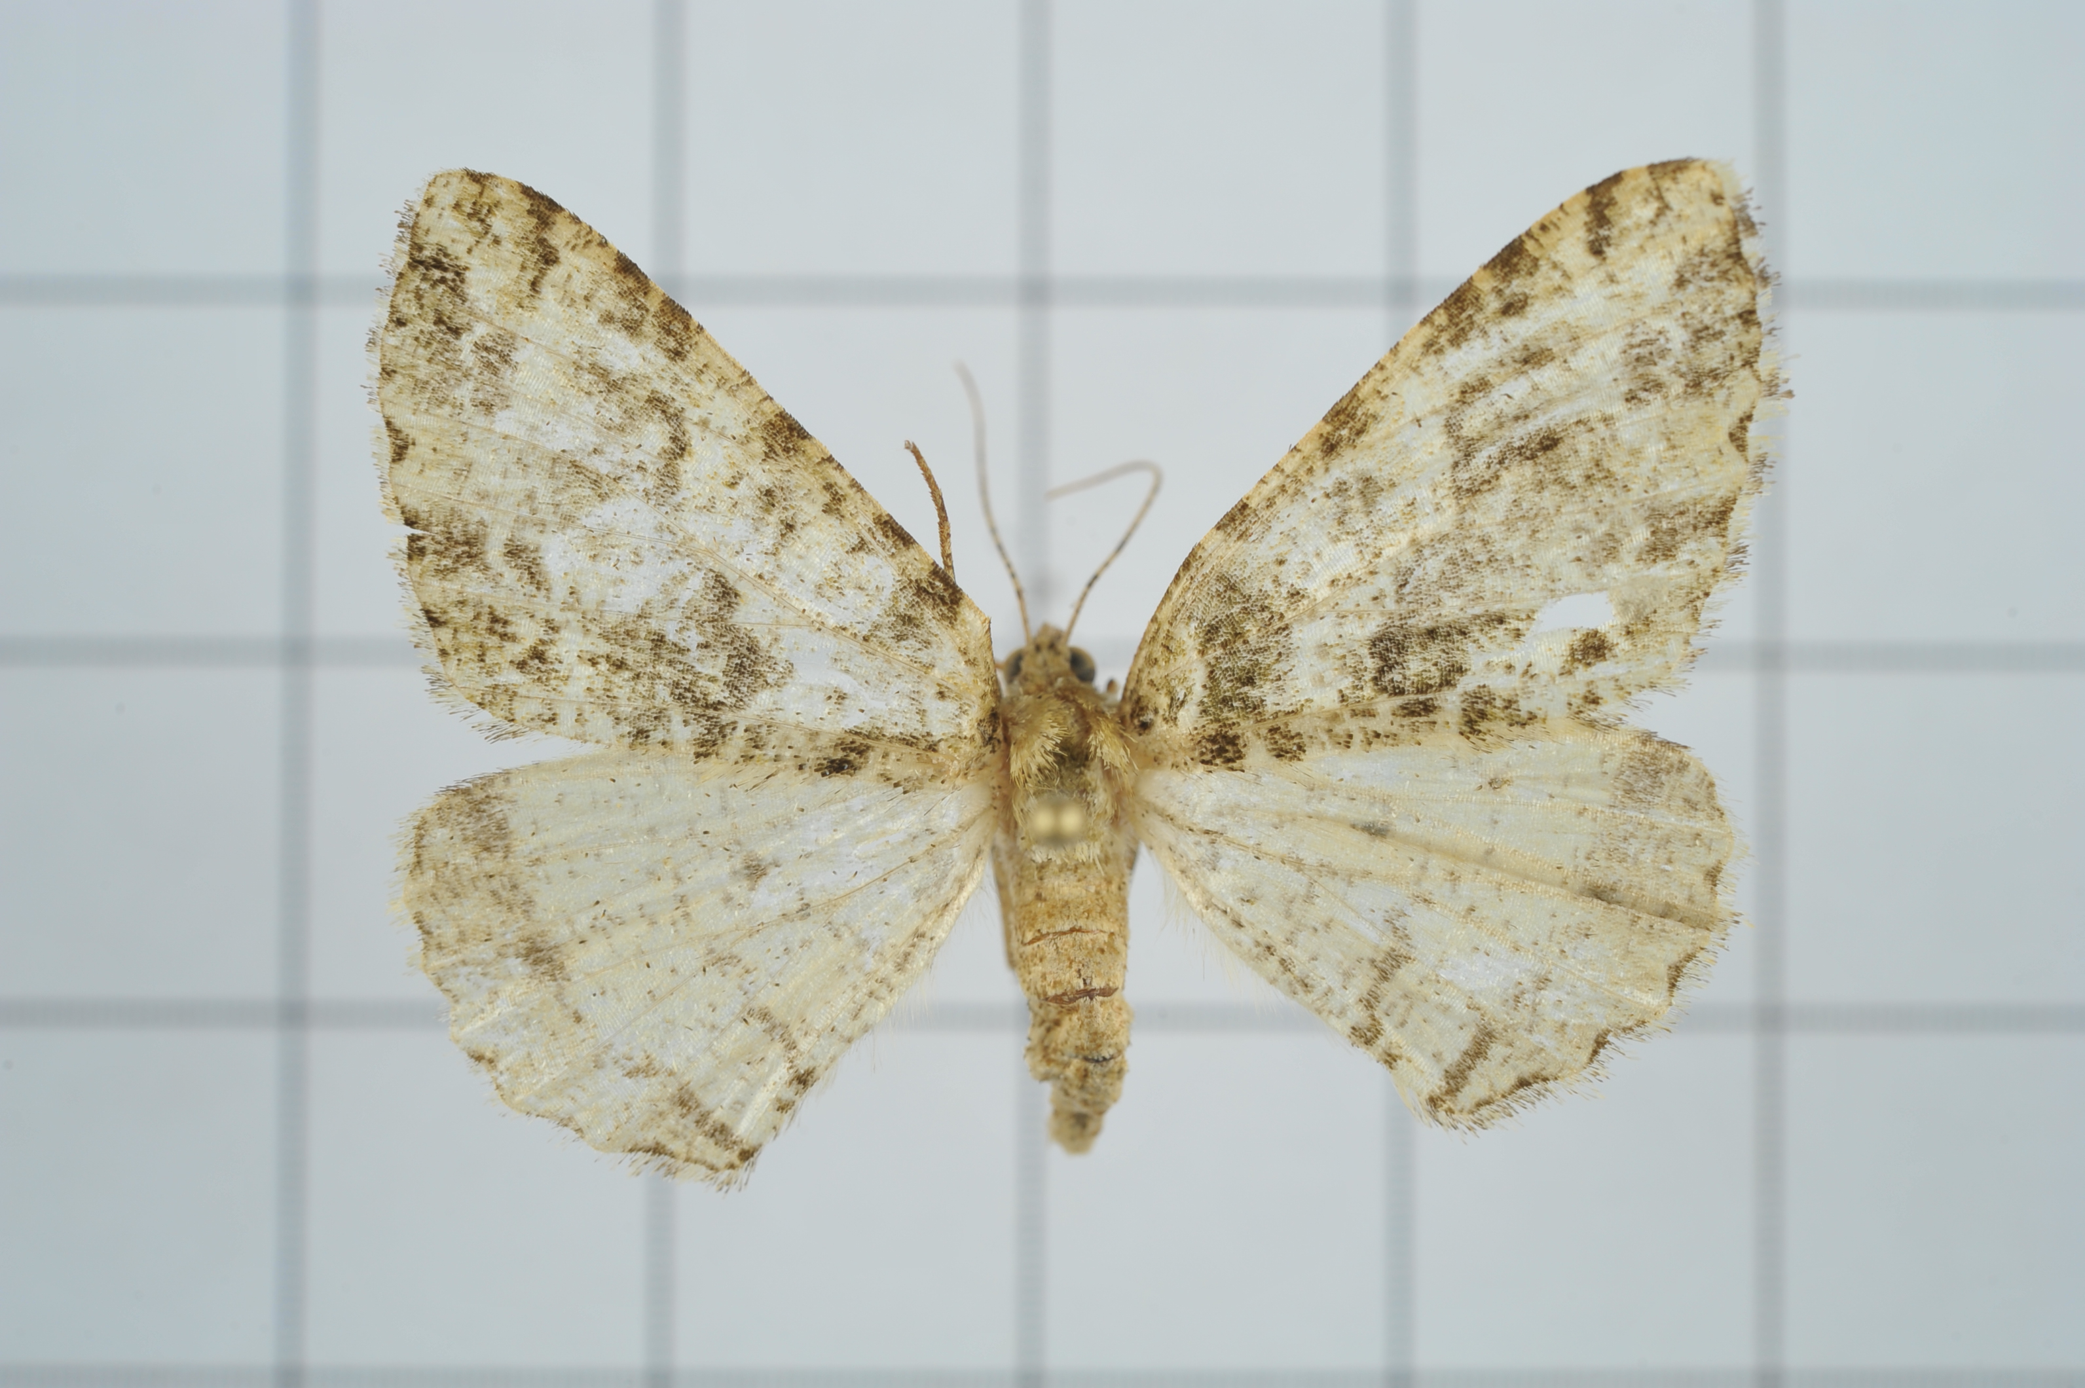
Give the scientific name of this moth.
Arichanna marginata
